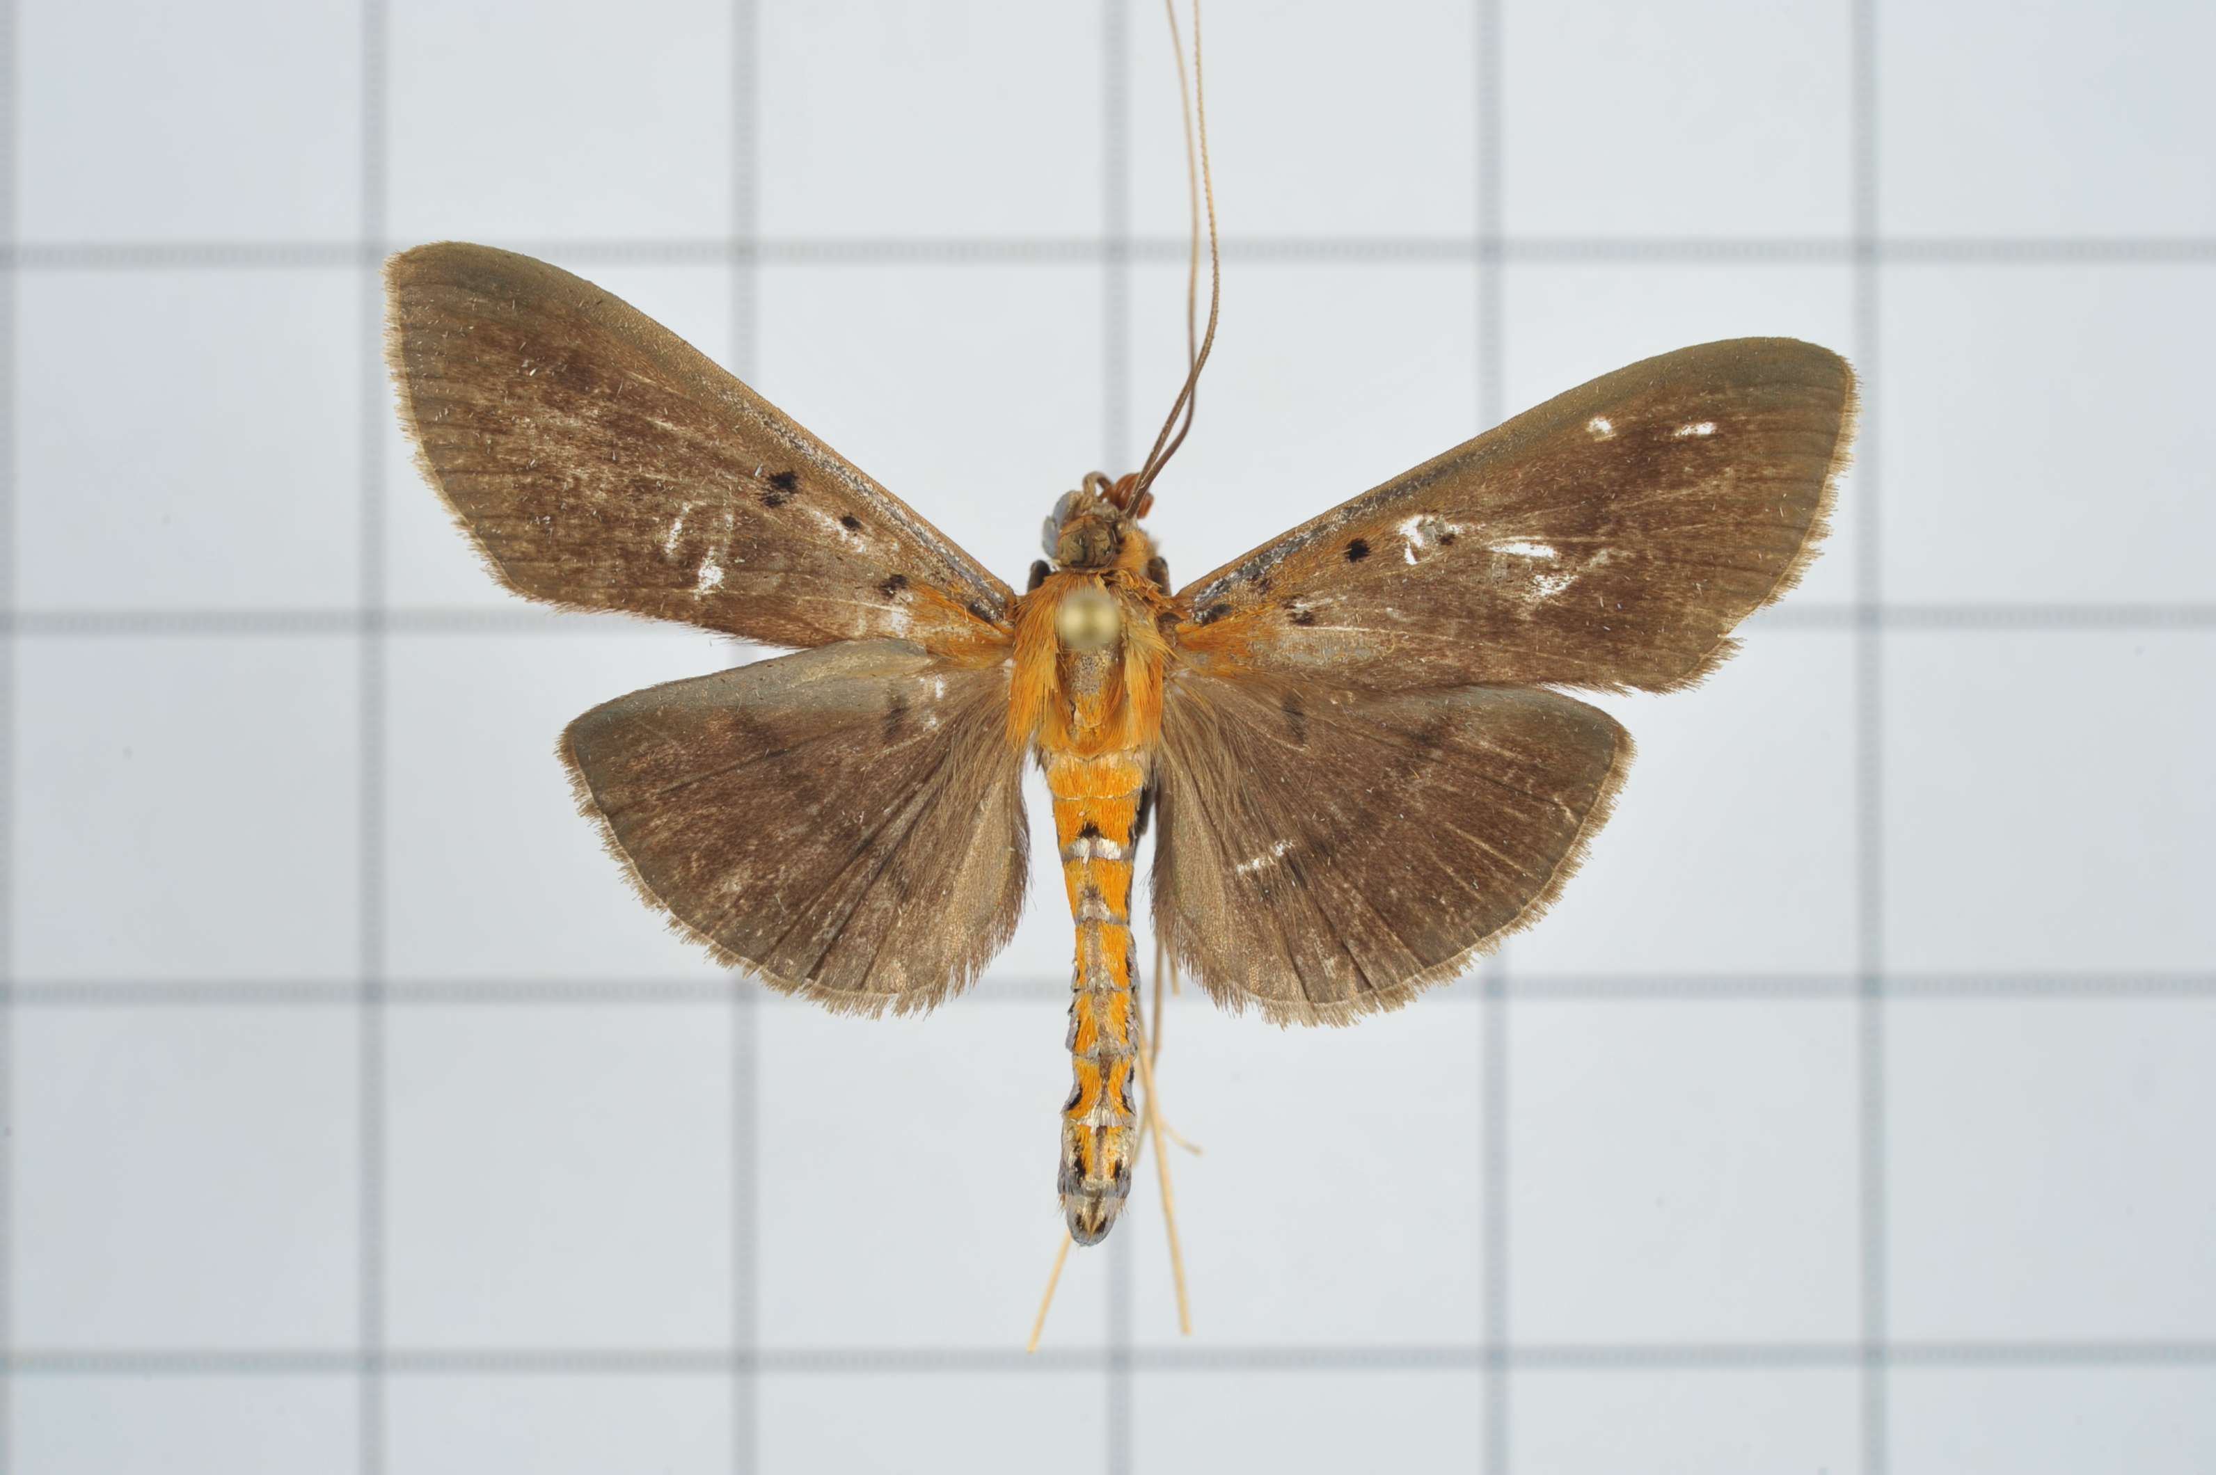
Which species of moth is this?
Filodes fulvidorsalis
